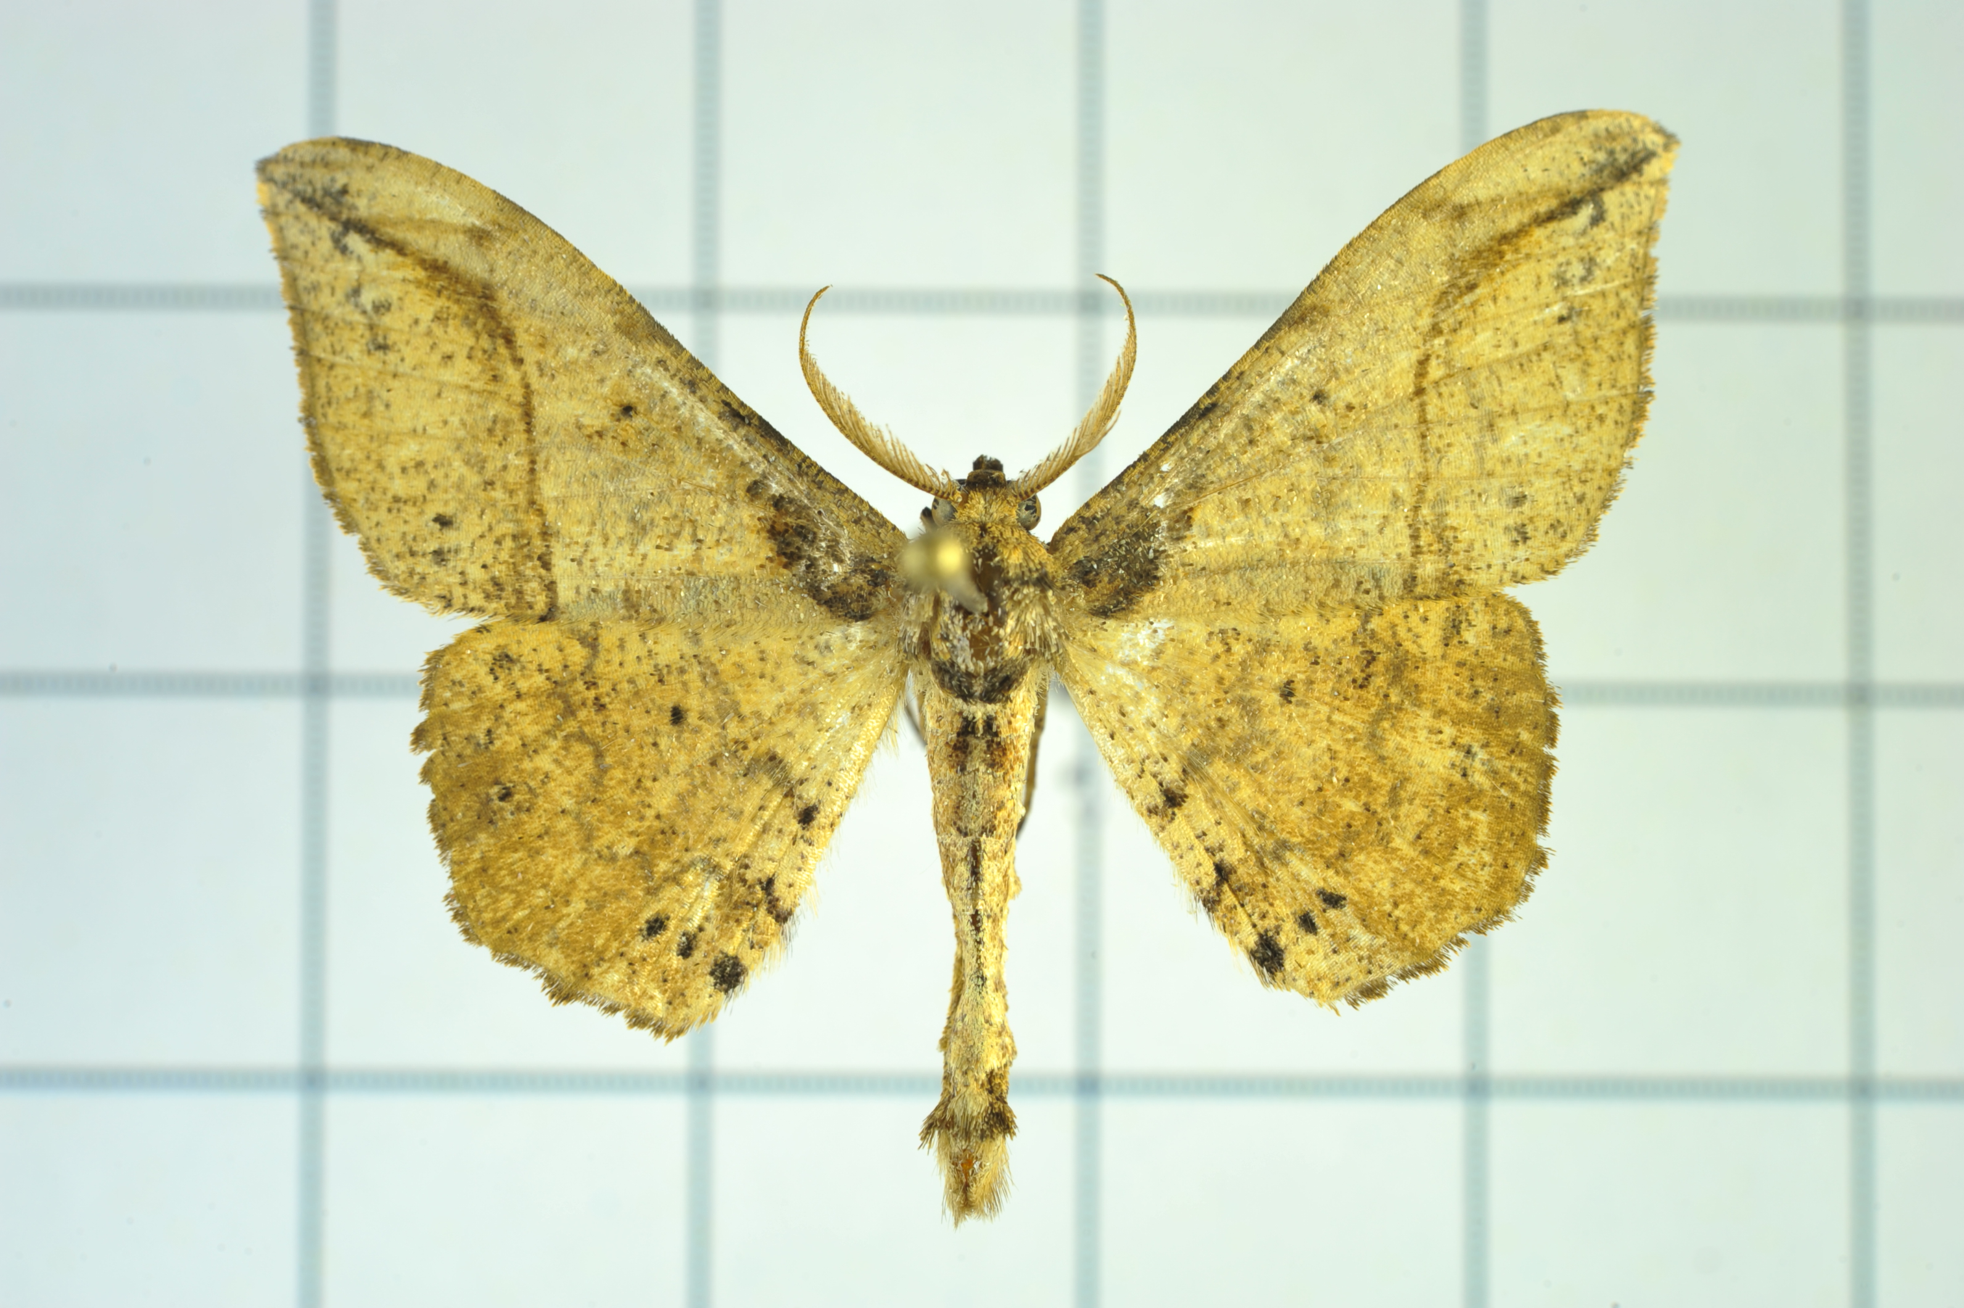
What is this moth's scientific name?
Hyposidra infixaria
